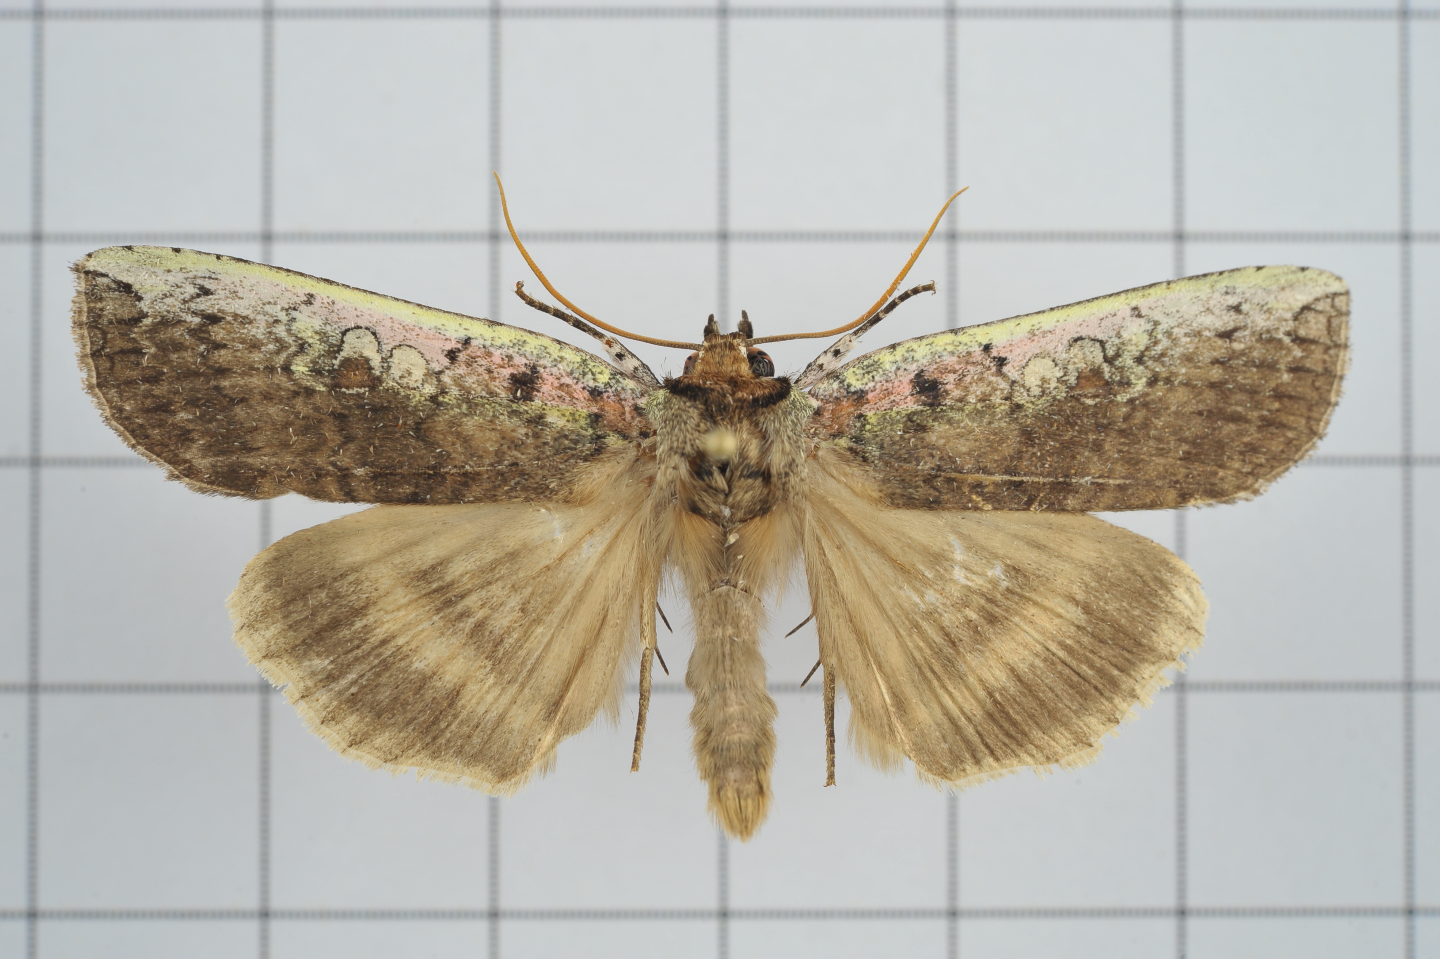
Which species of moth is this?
Tethea oberthueri taiwana
